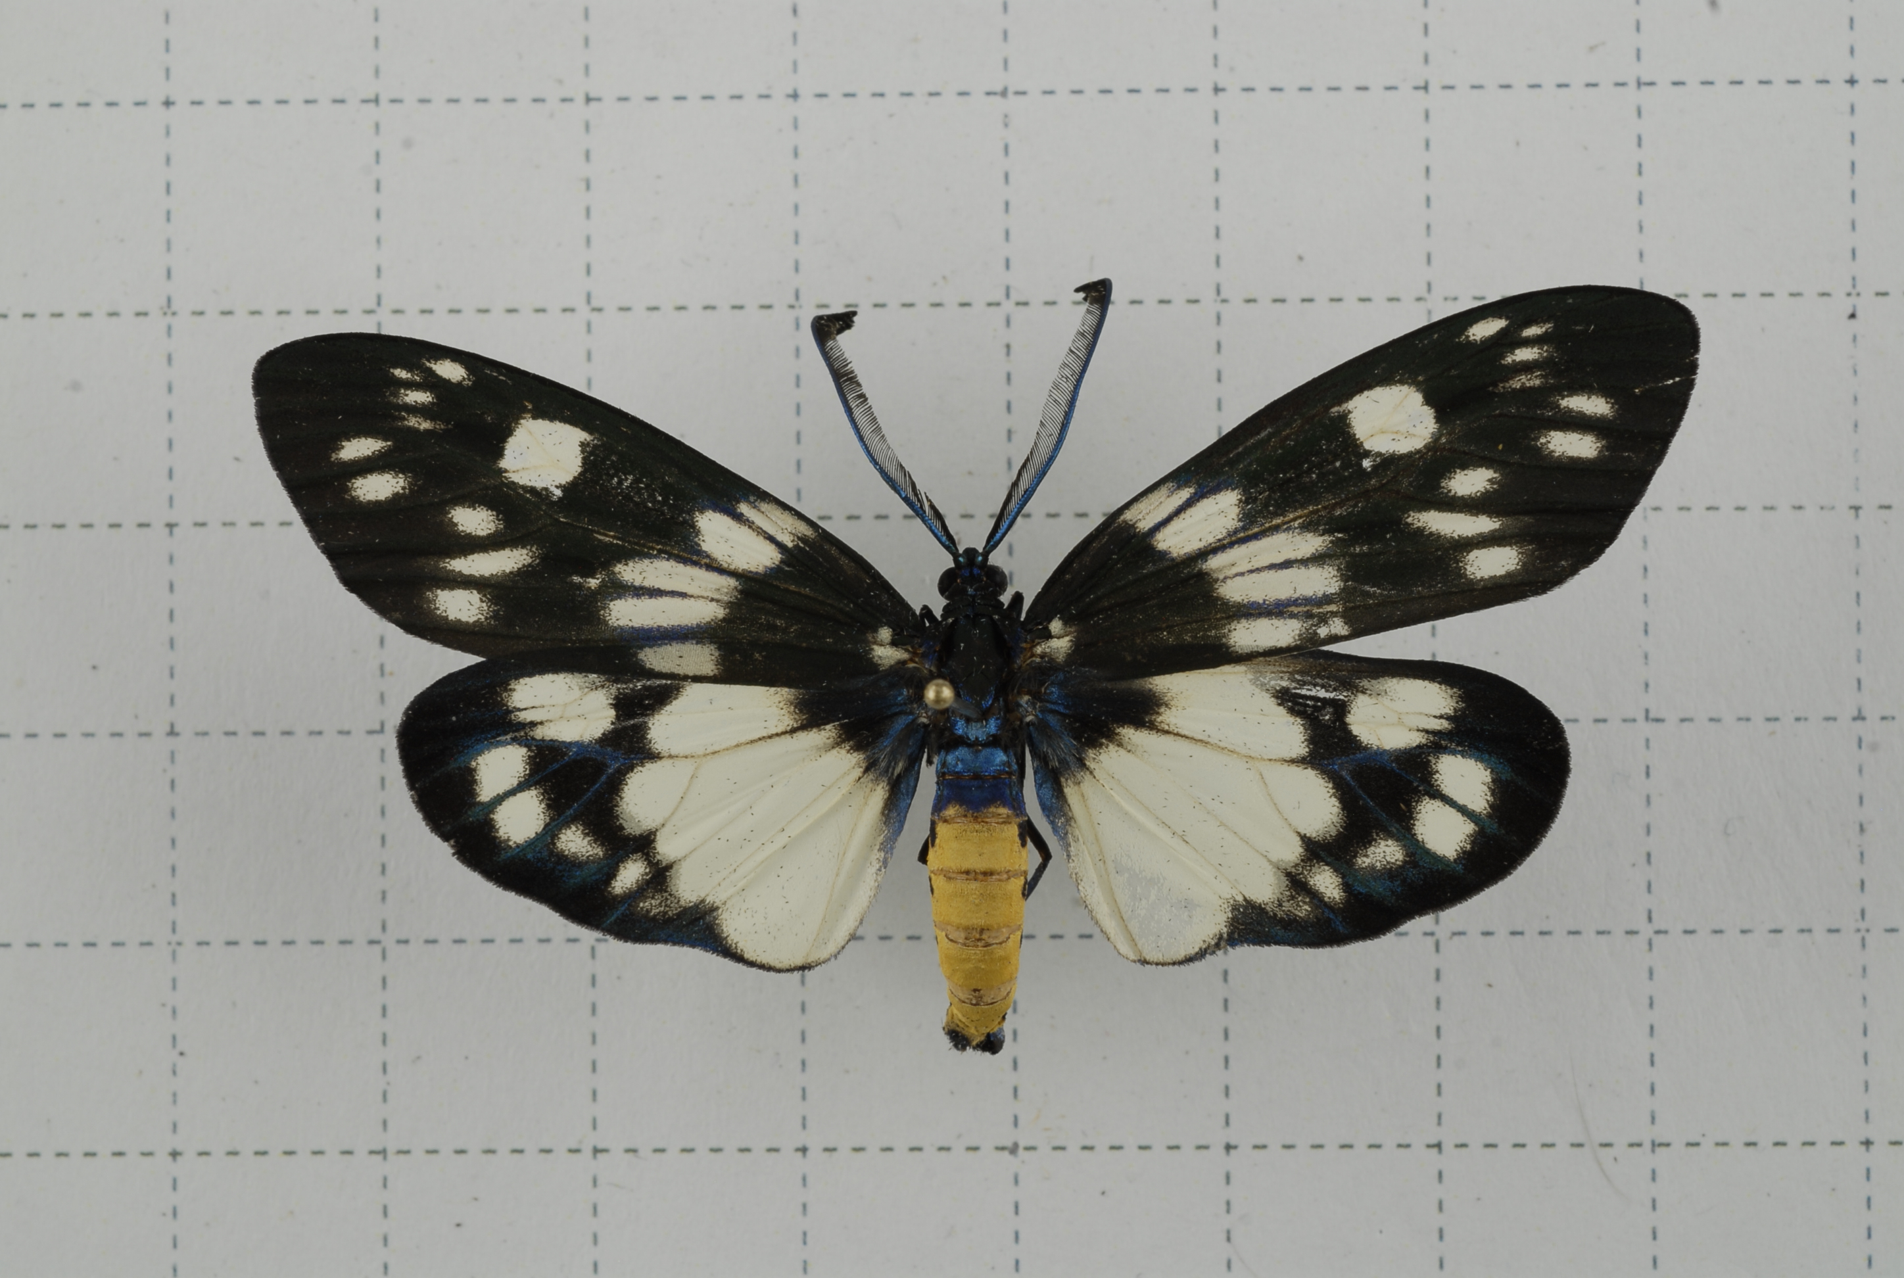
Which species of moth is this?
Eterusia aedea formosana
